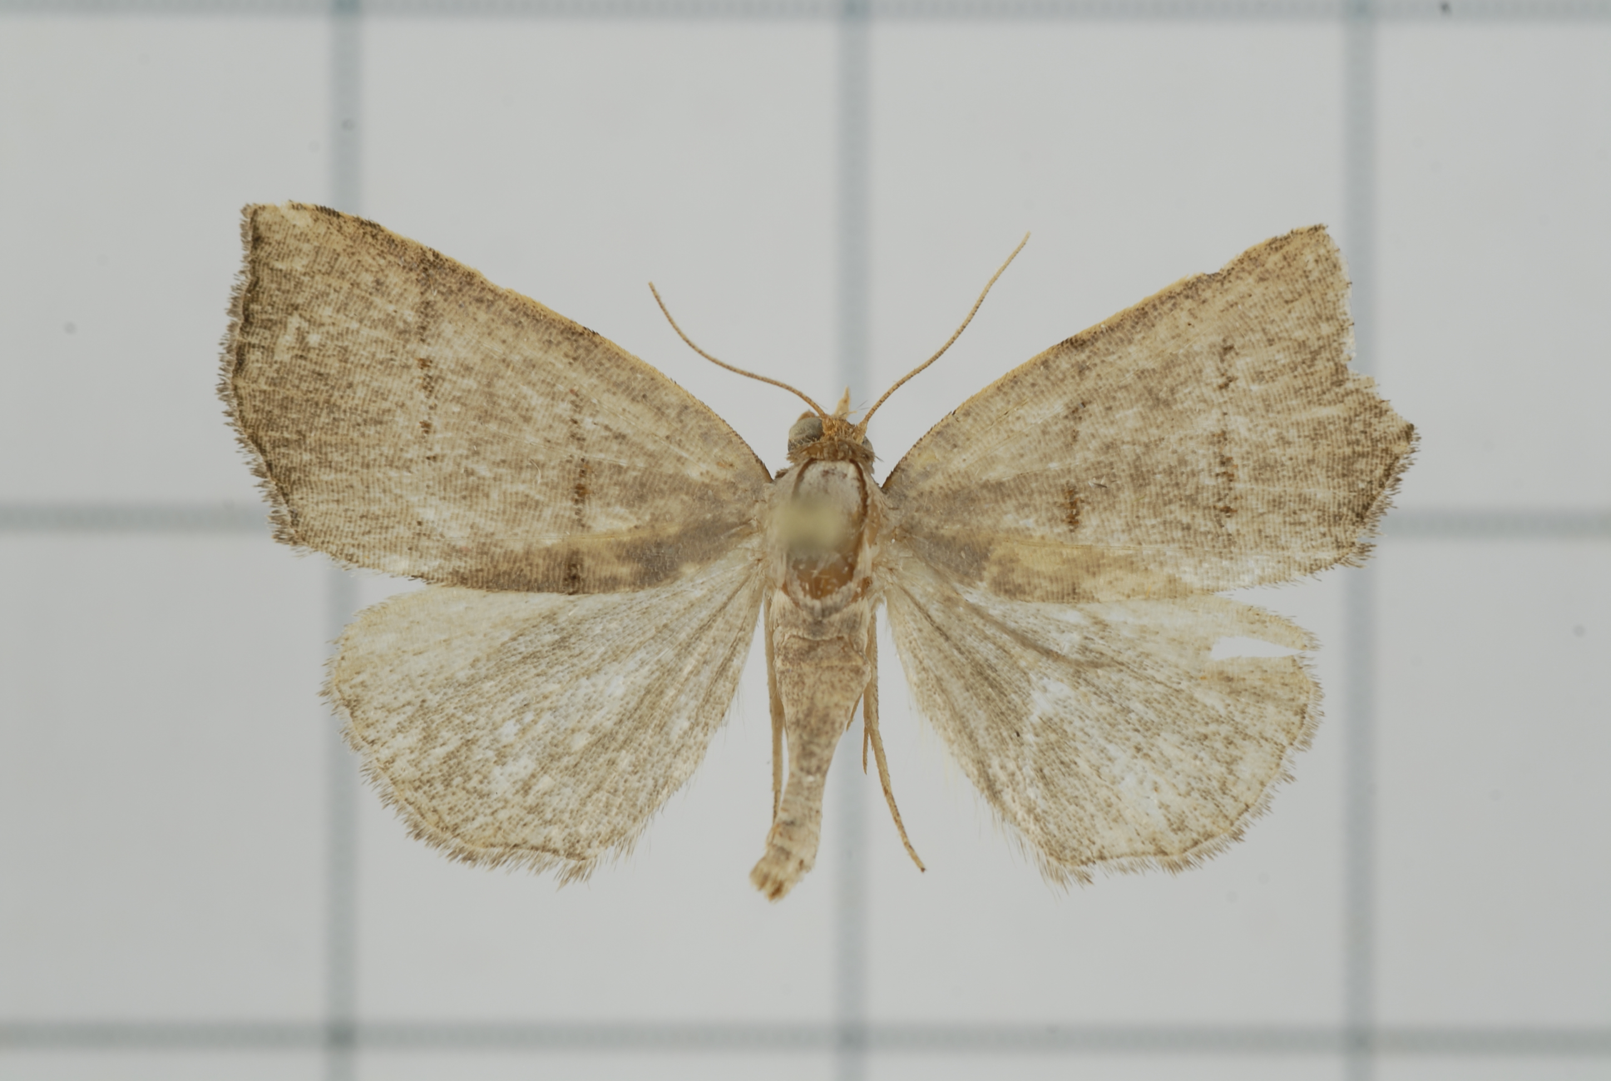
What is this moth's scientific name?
Plecoptera uniformis
